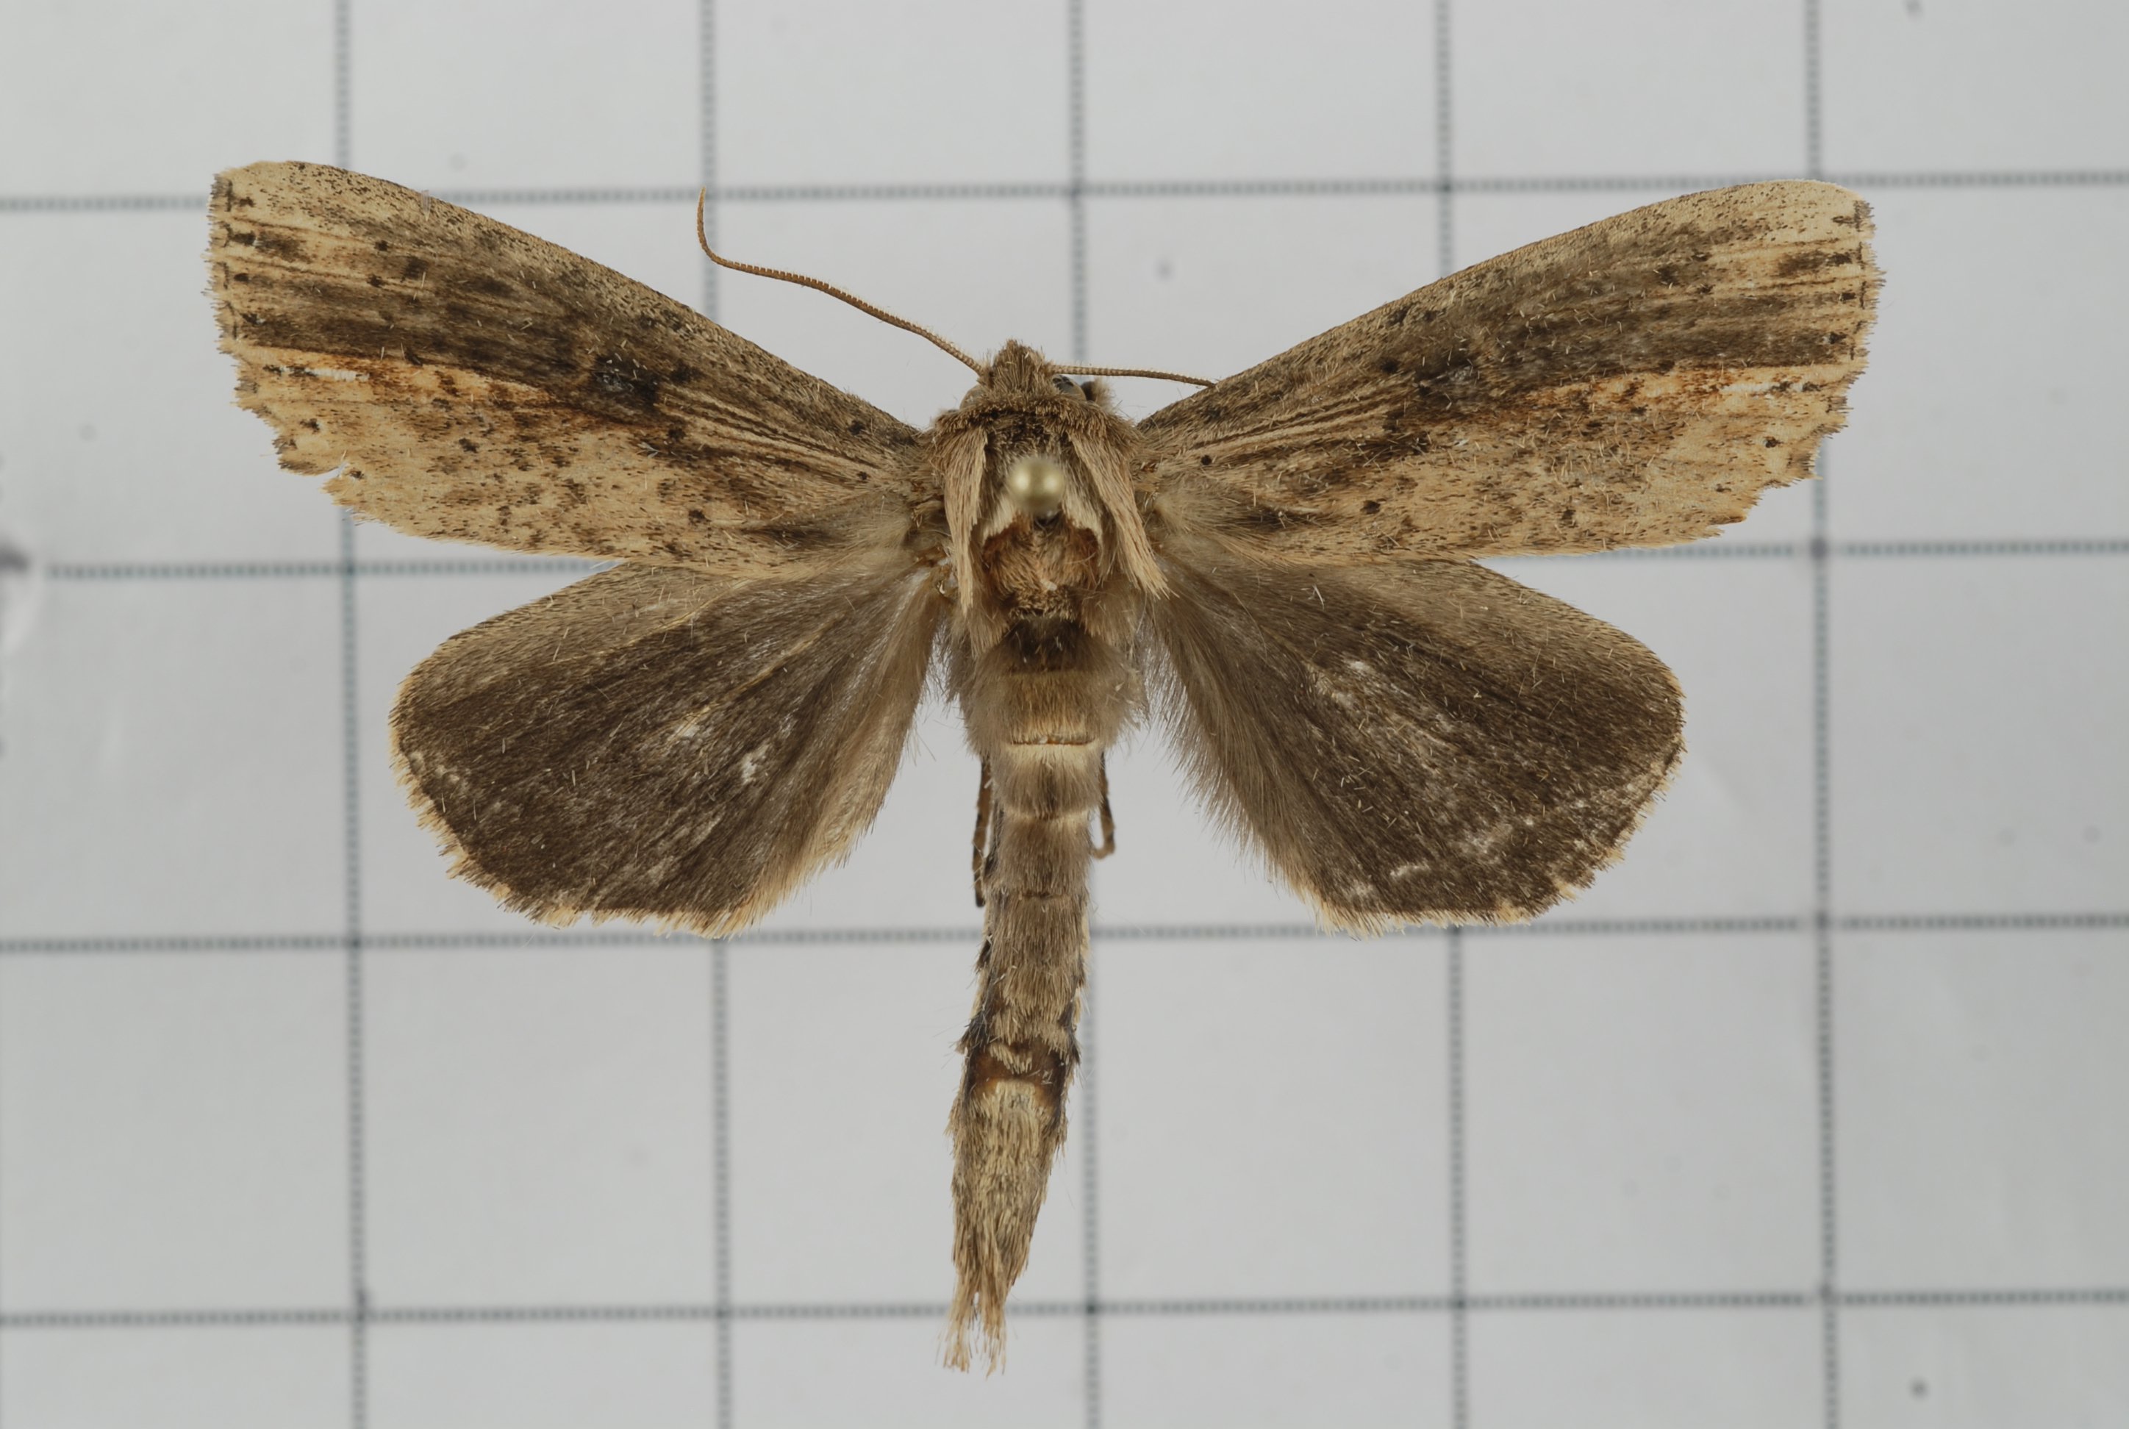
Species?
Ramesa albistriga
